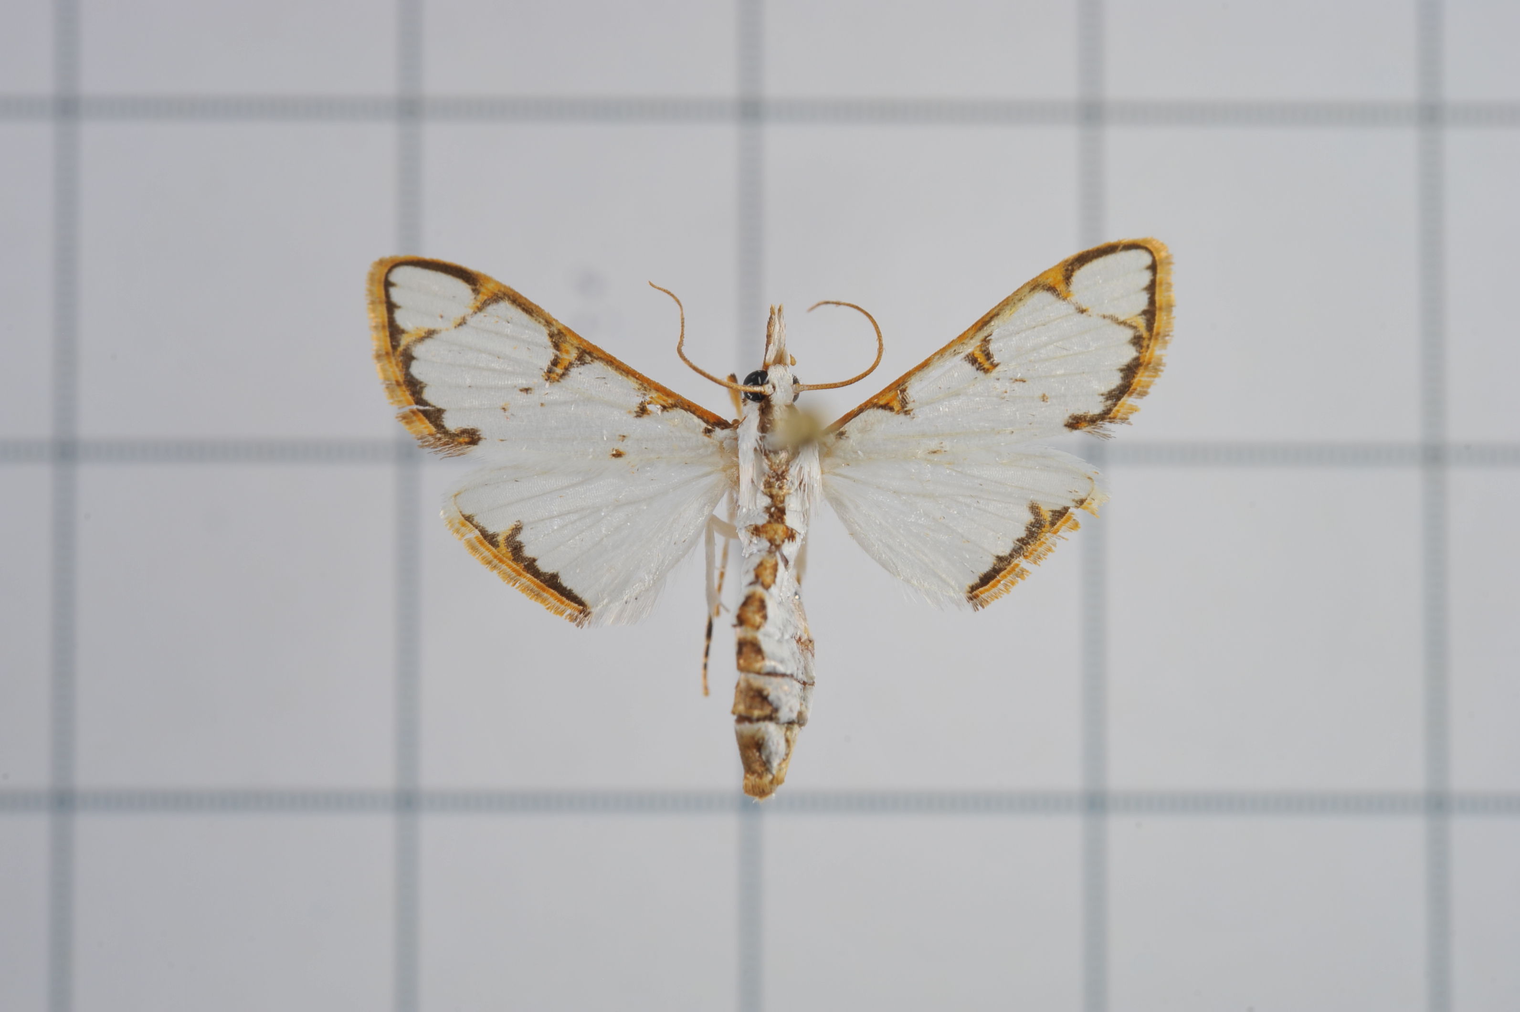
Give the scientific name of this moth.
Cirrhochrista spinuella
